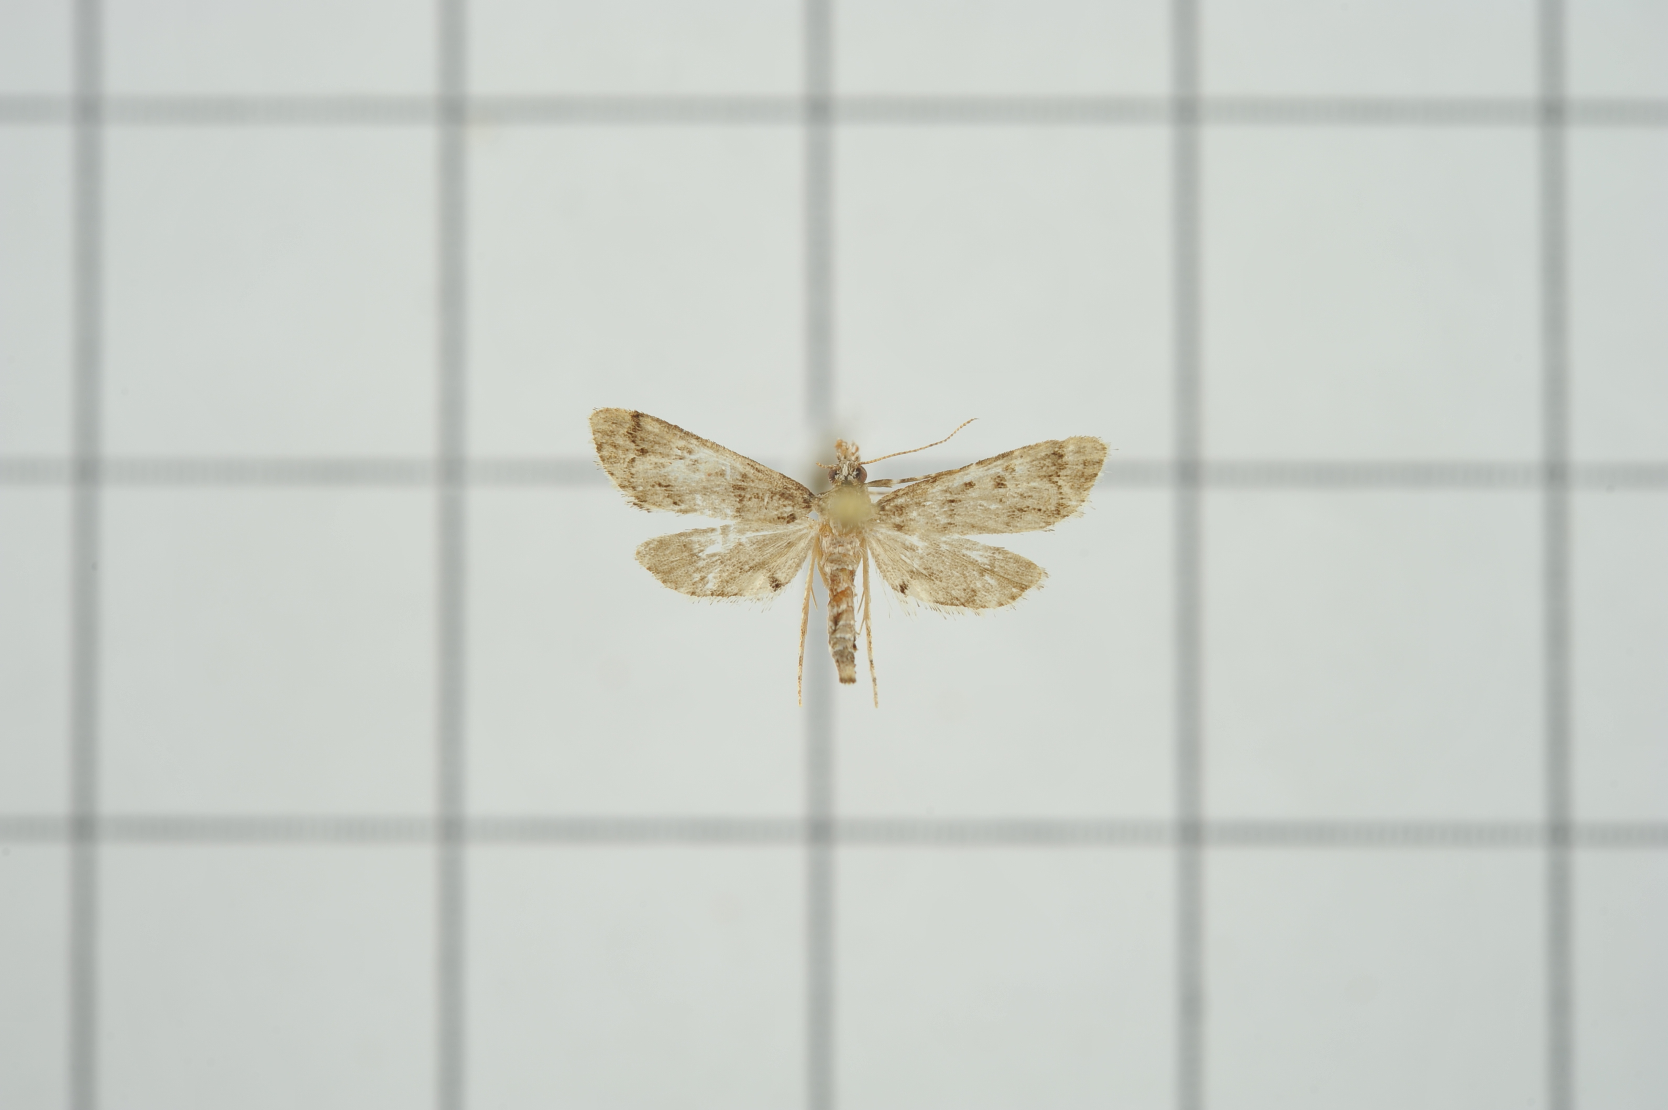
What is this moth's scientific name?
Dolicharthria bruguieralis
